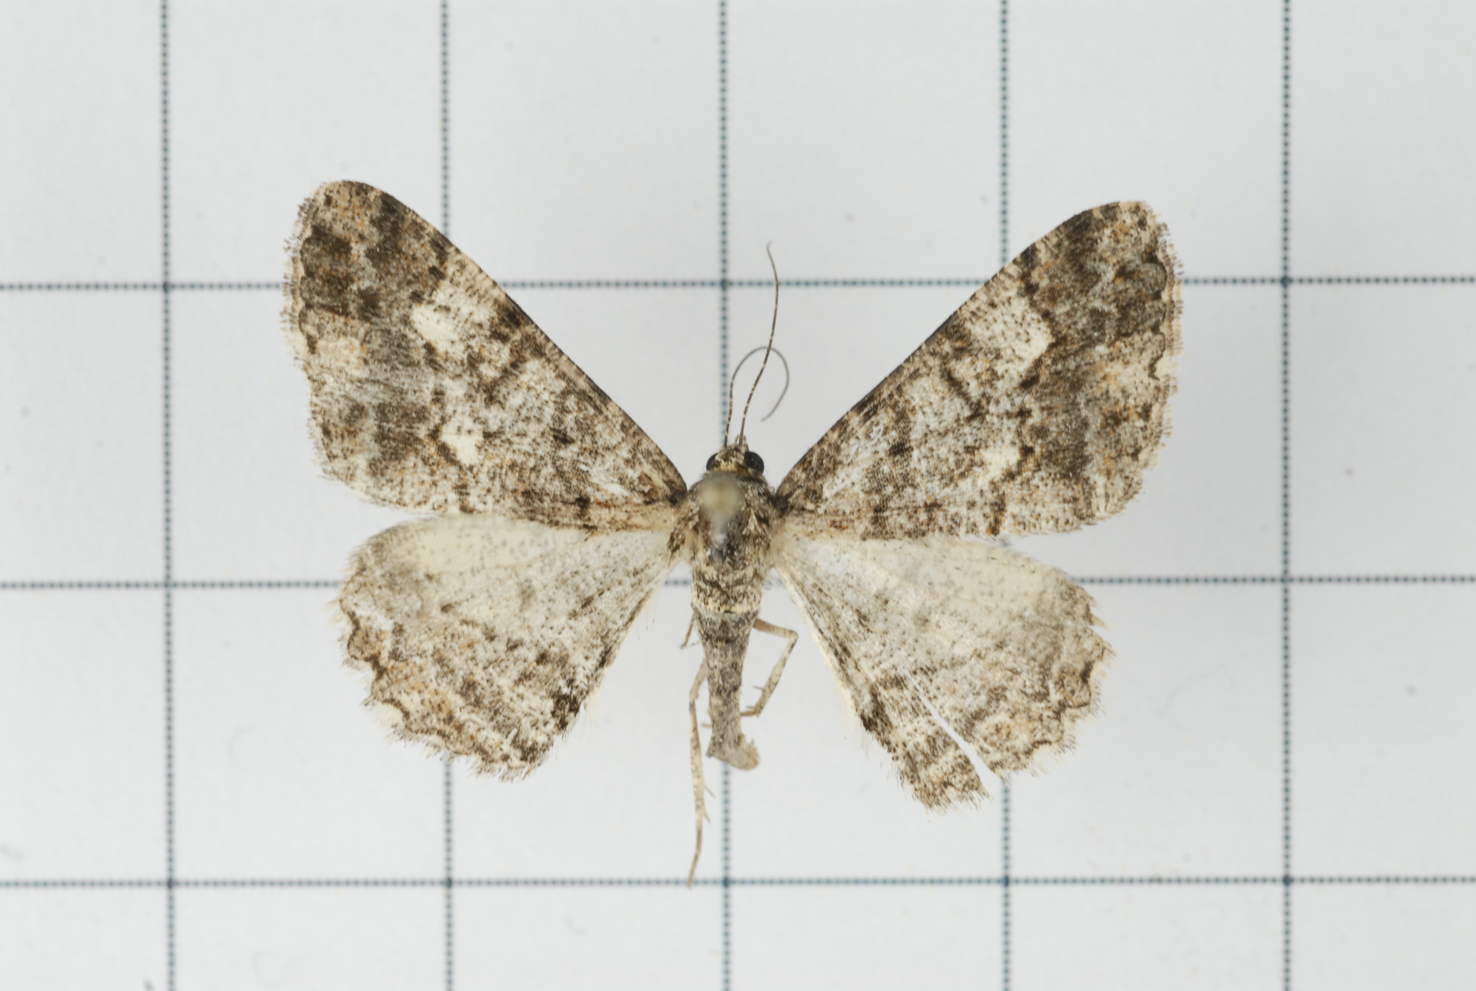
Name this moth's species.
Alcis taiwanovariegata
